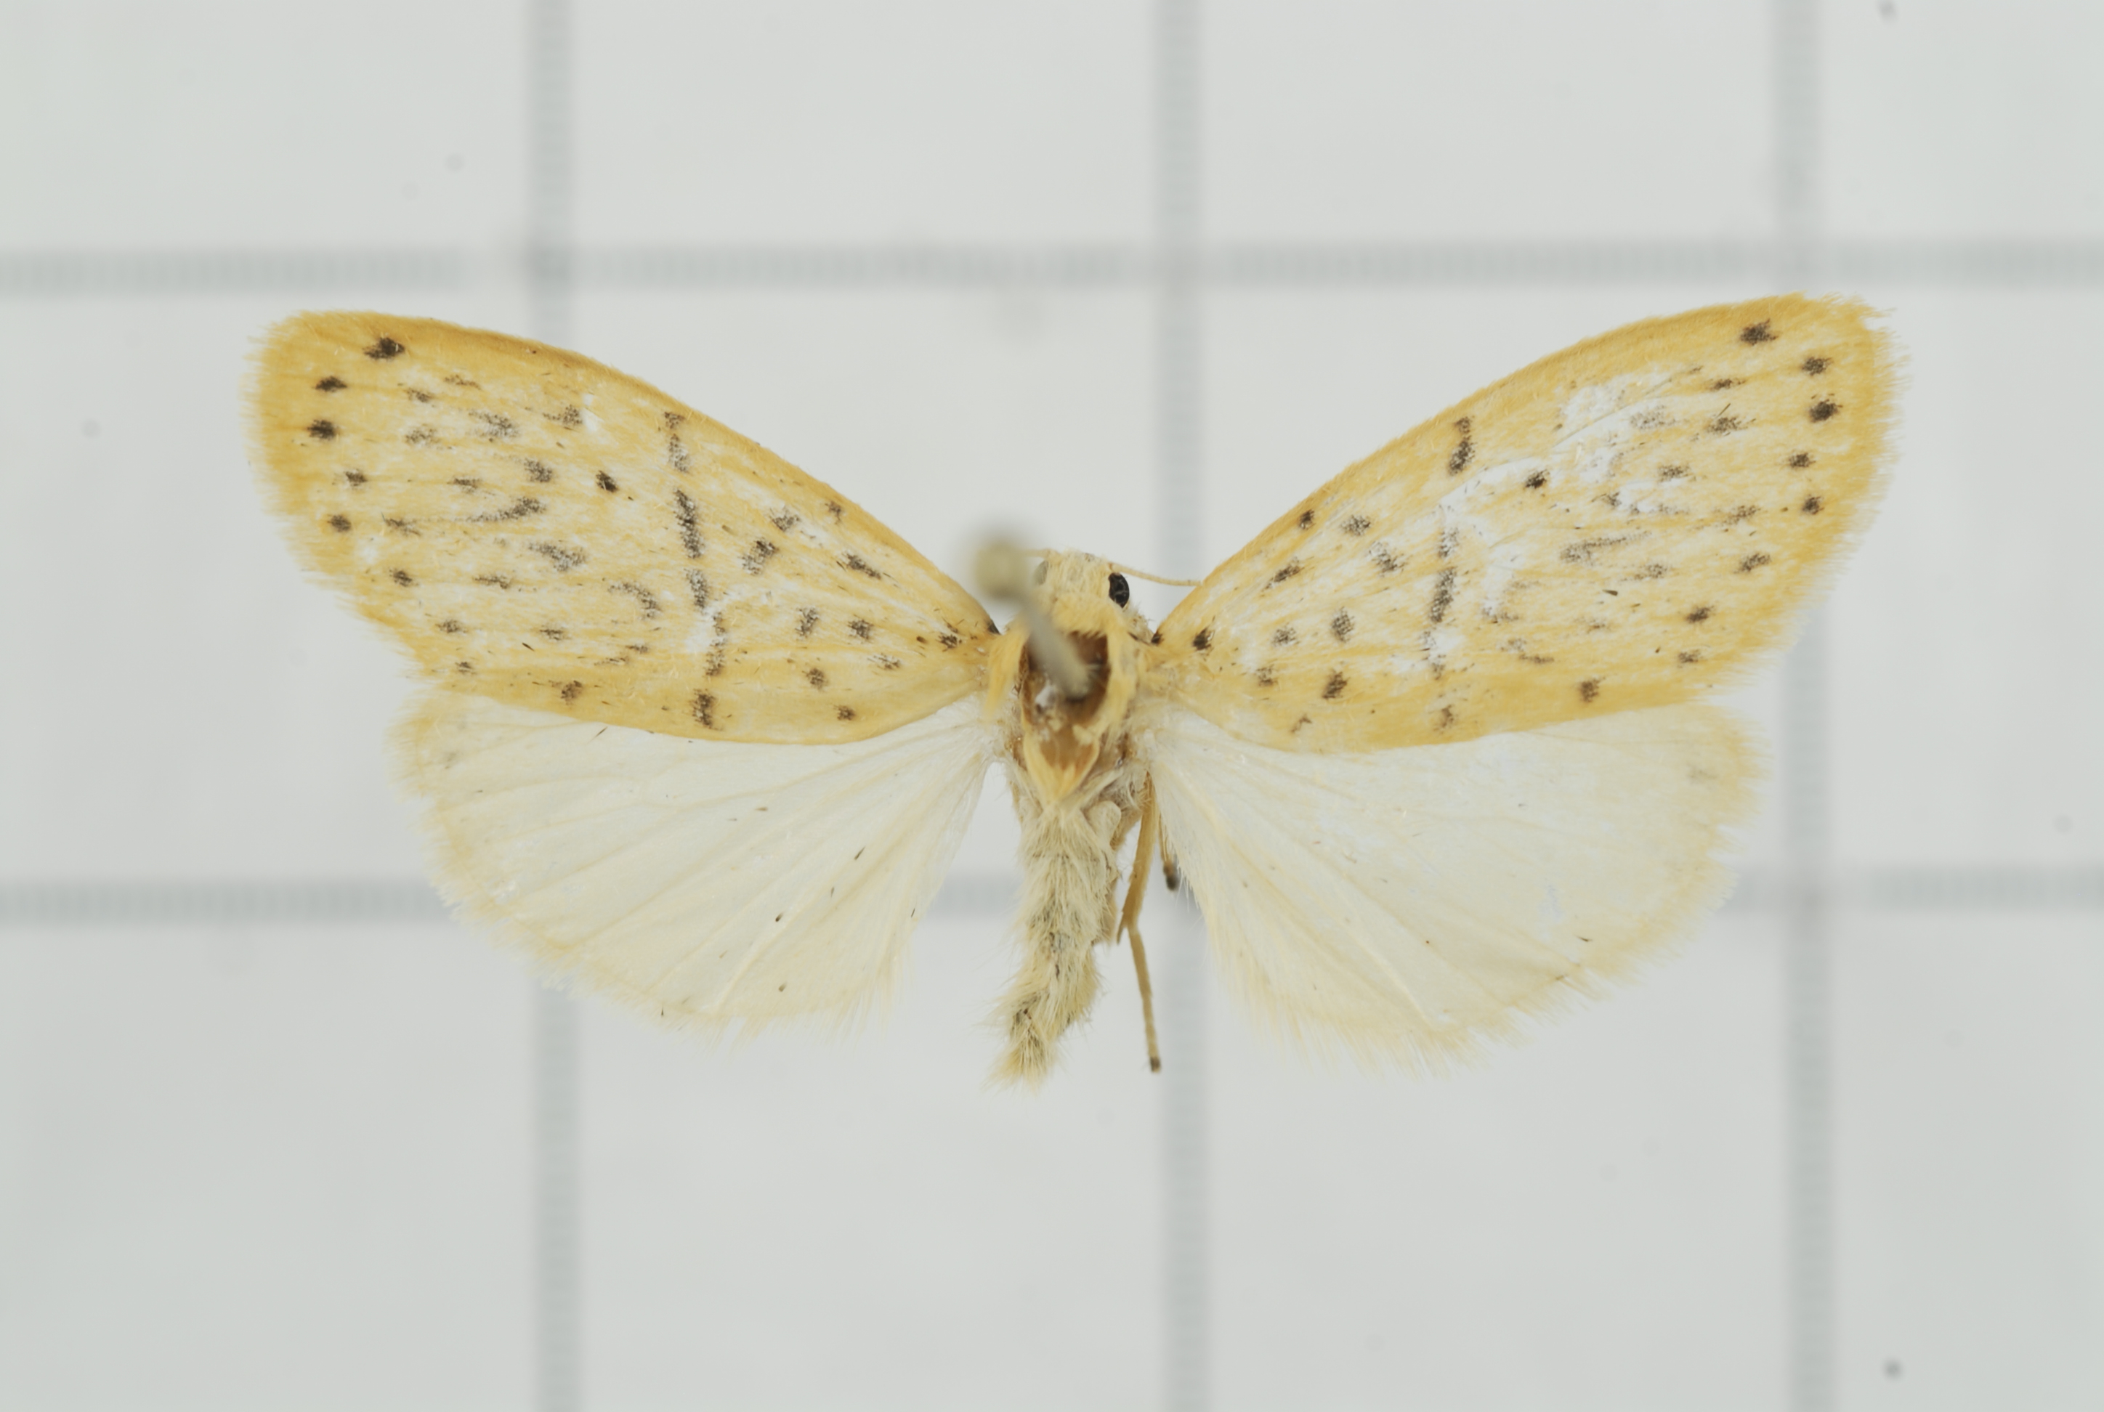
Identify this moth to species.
Huangilene alikangiae alikangiae
